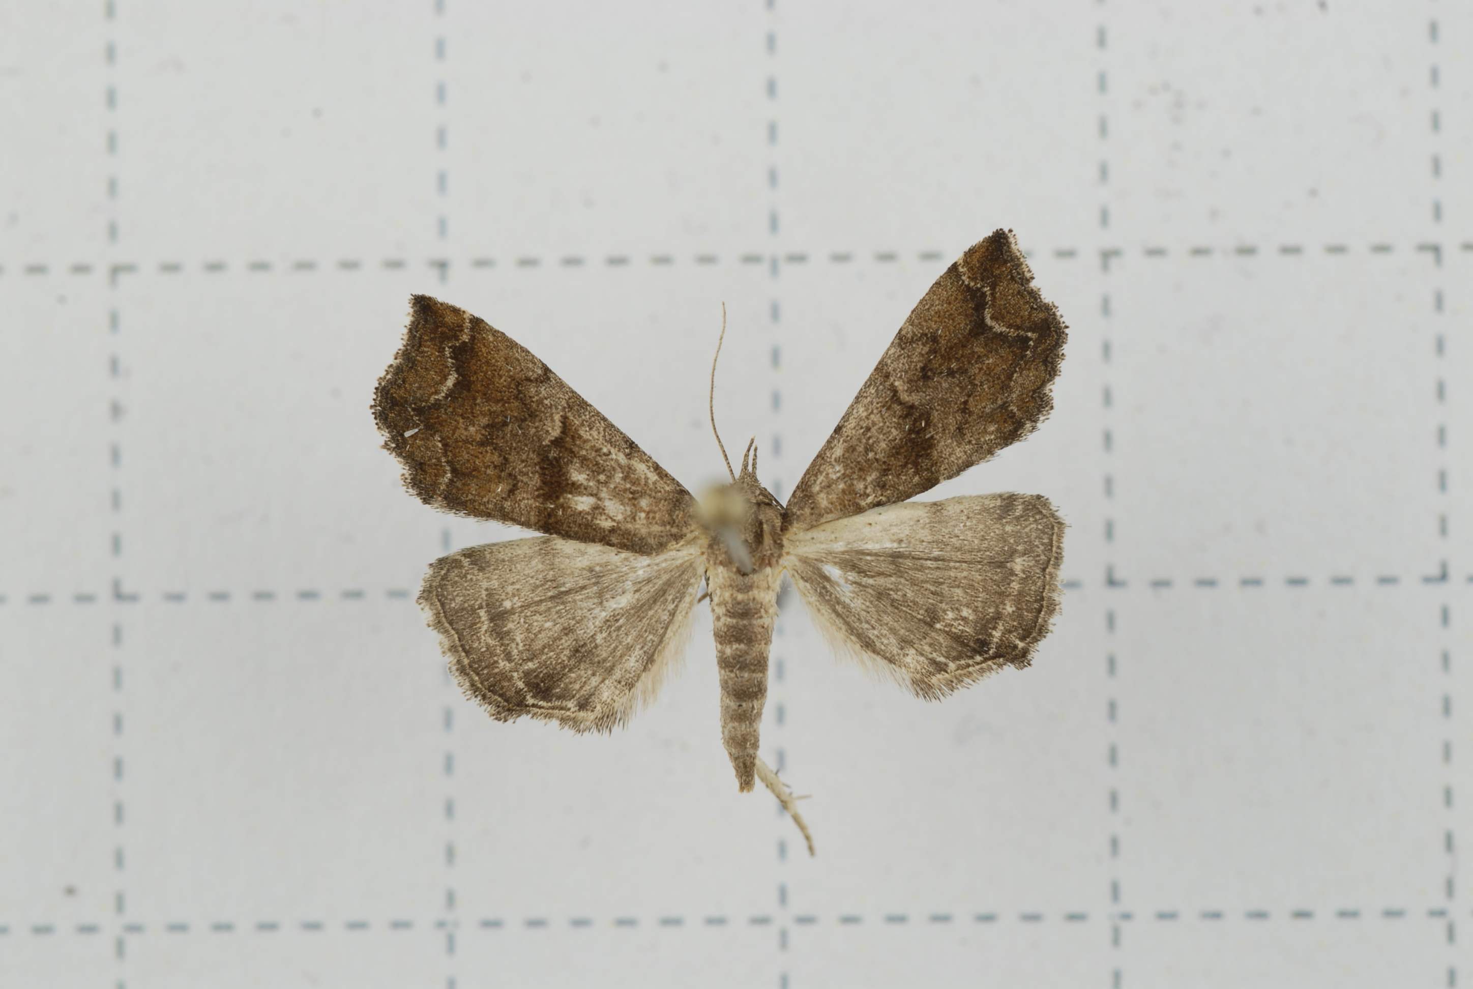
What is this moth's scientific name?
Hipoepa fractalis
